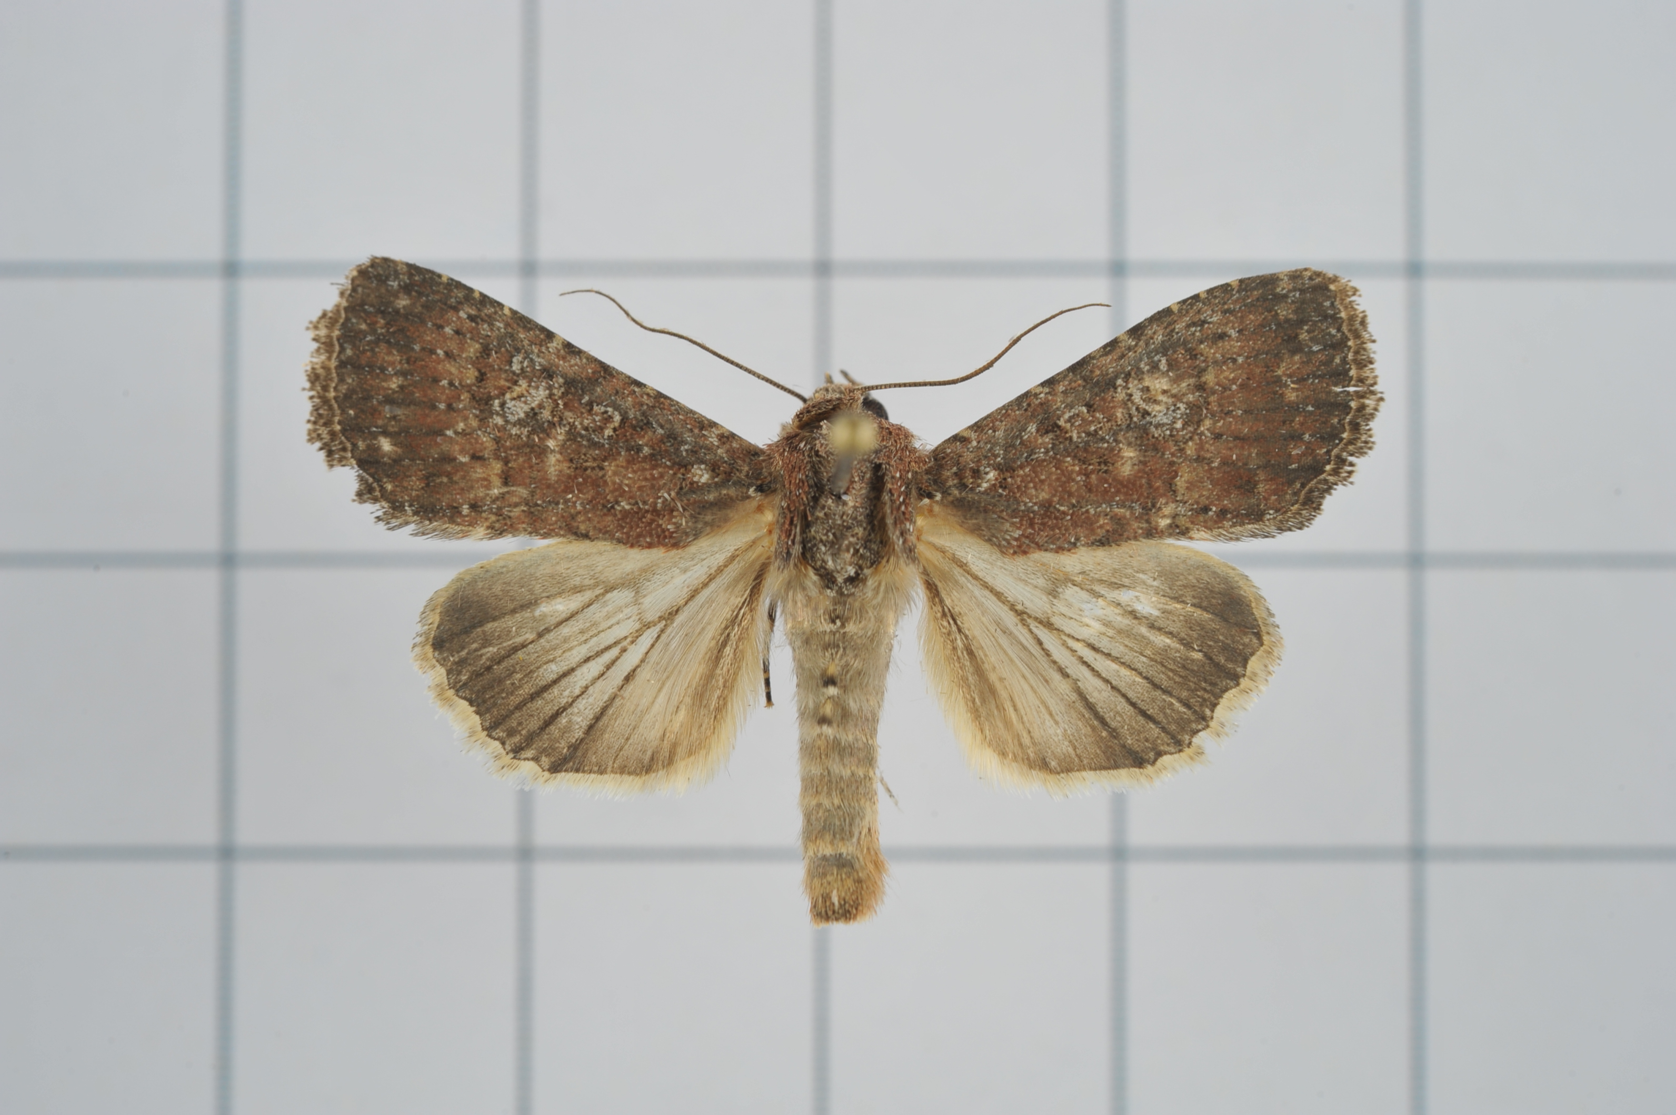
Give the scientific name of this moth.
Condica illecta
